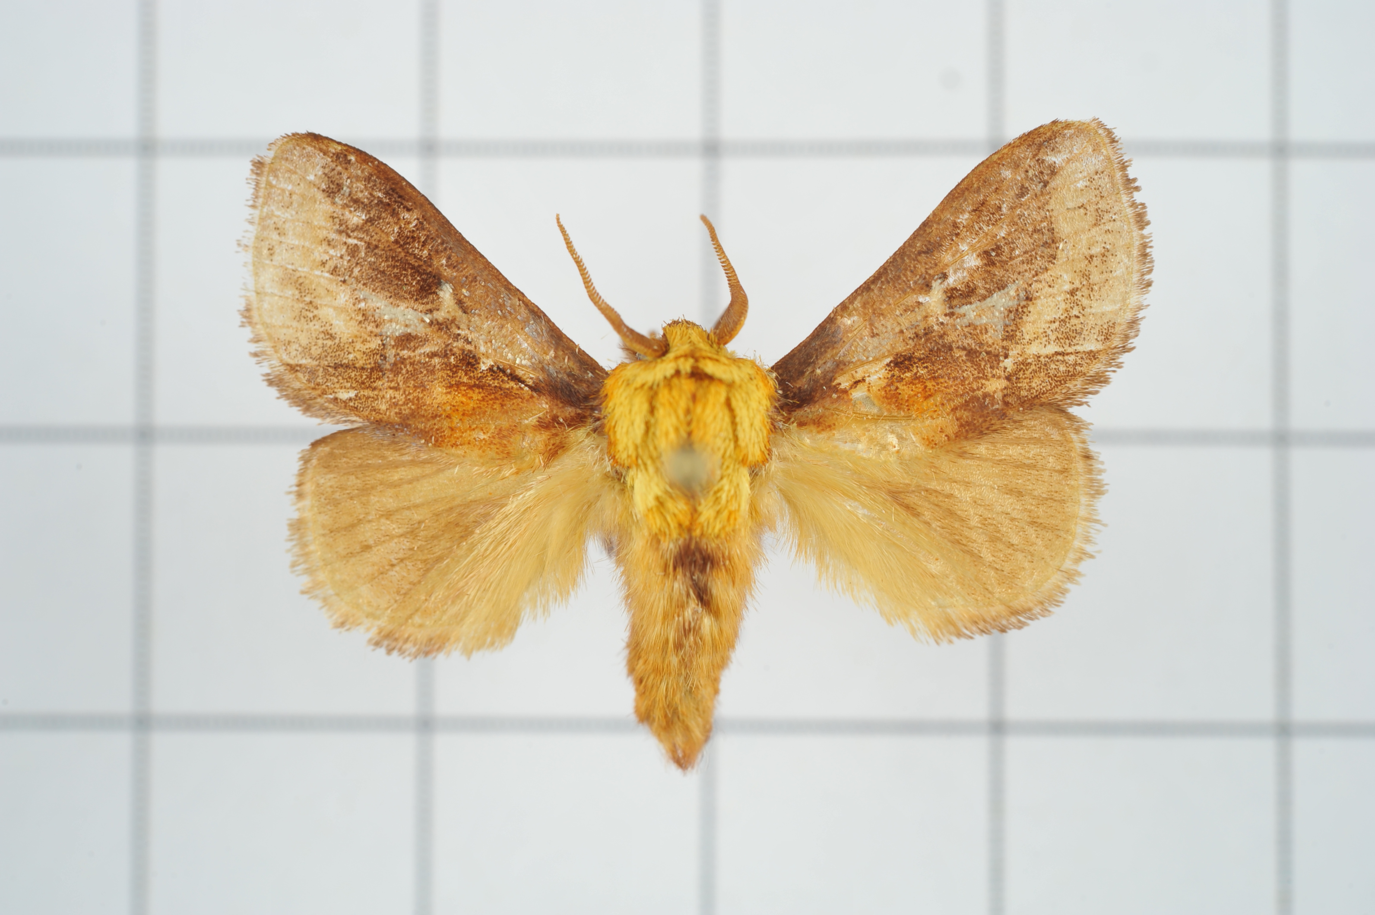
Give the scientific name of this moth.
Miresa fulgida
